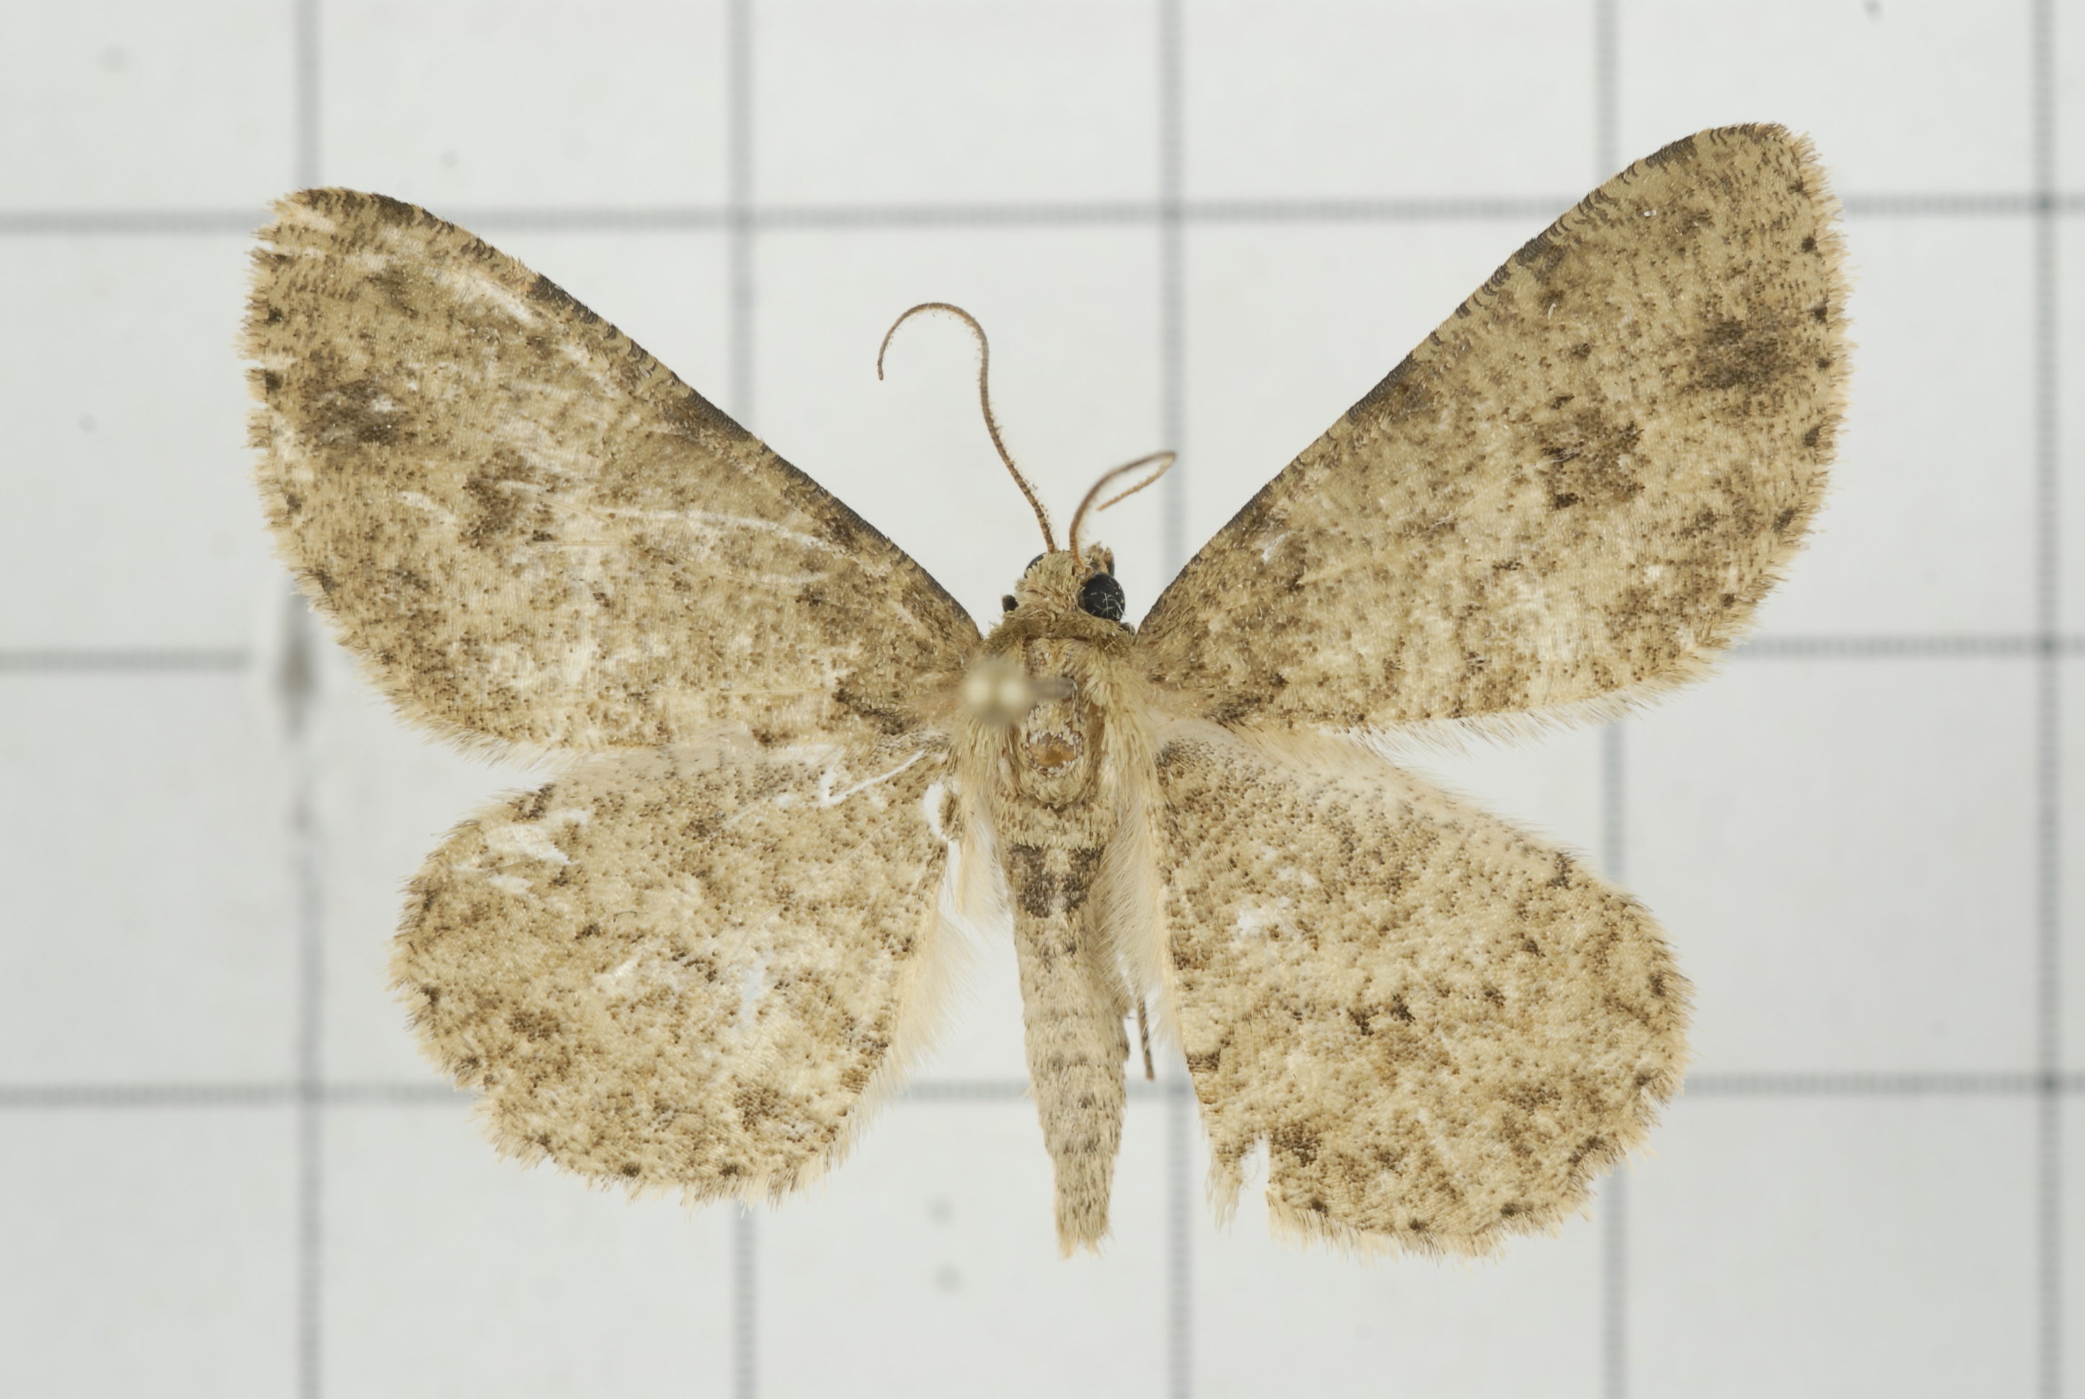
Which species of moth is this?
Ectropis excellens
